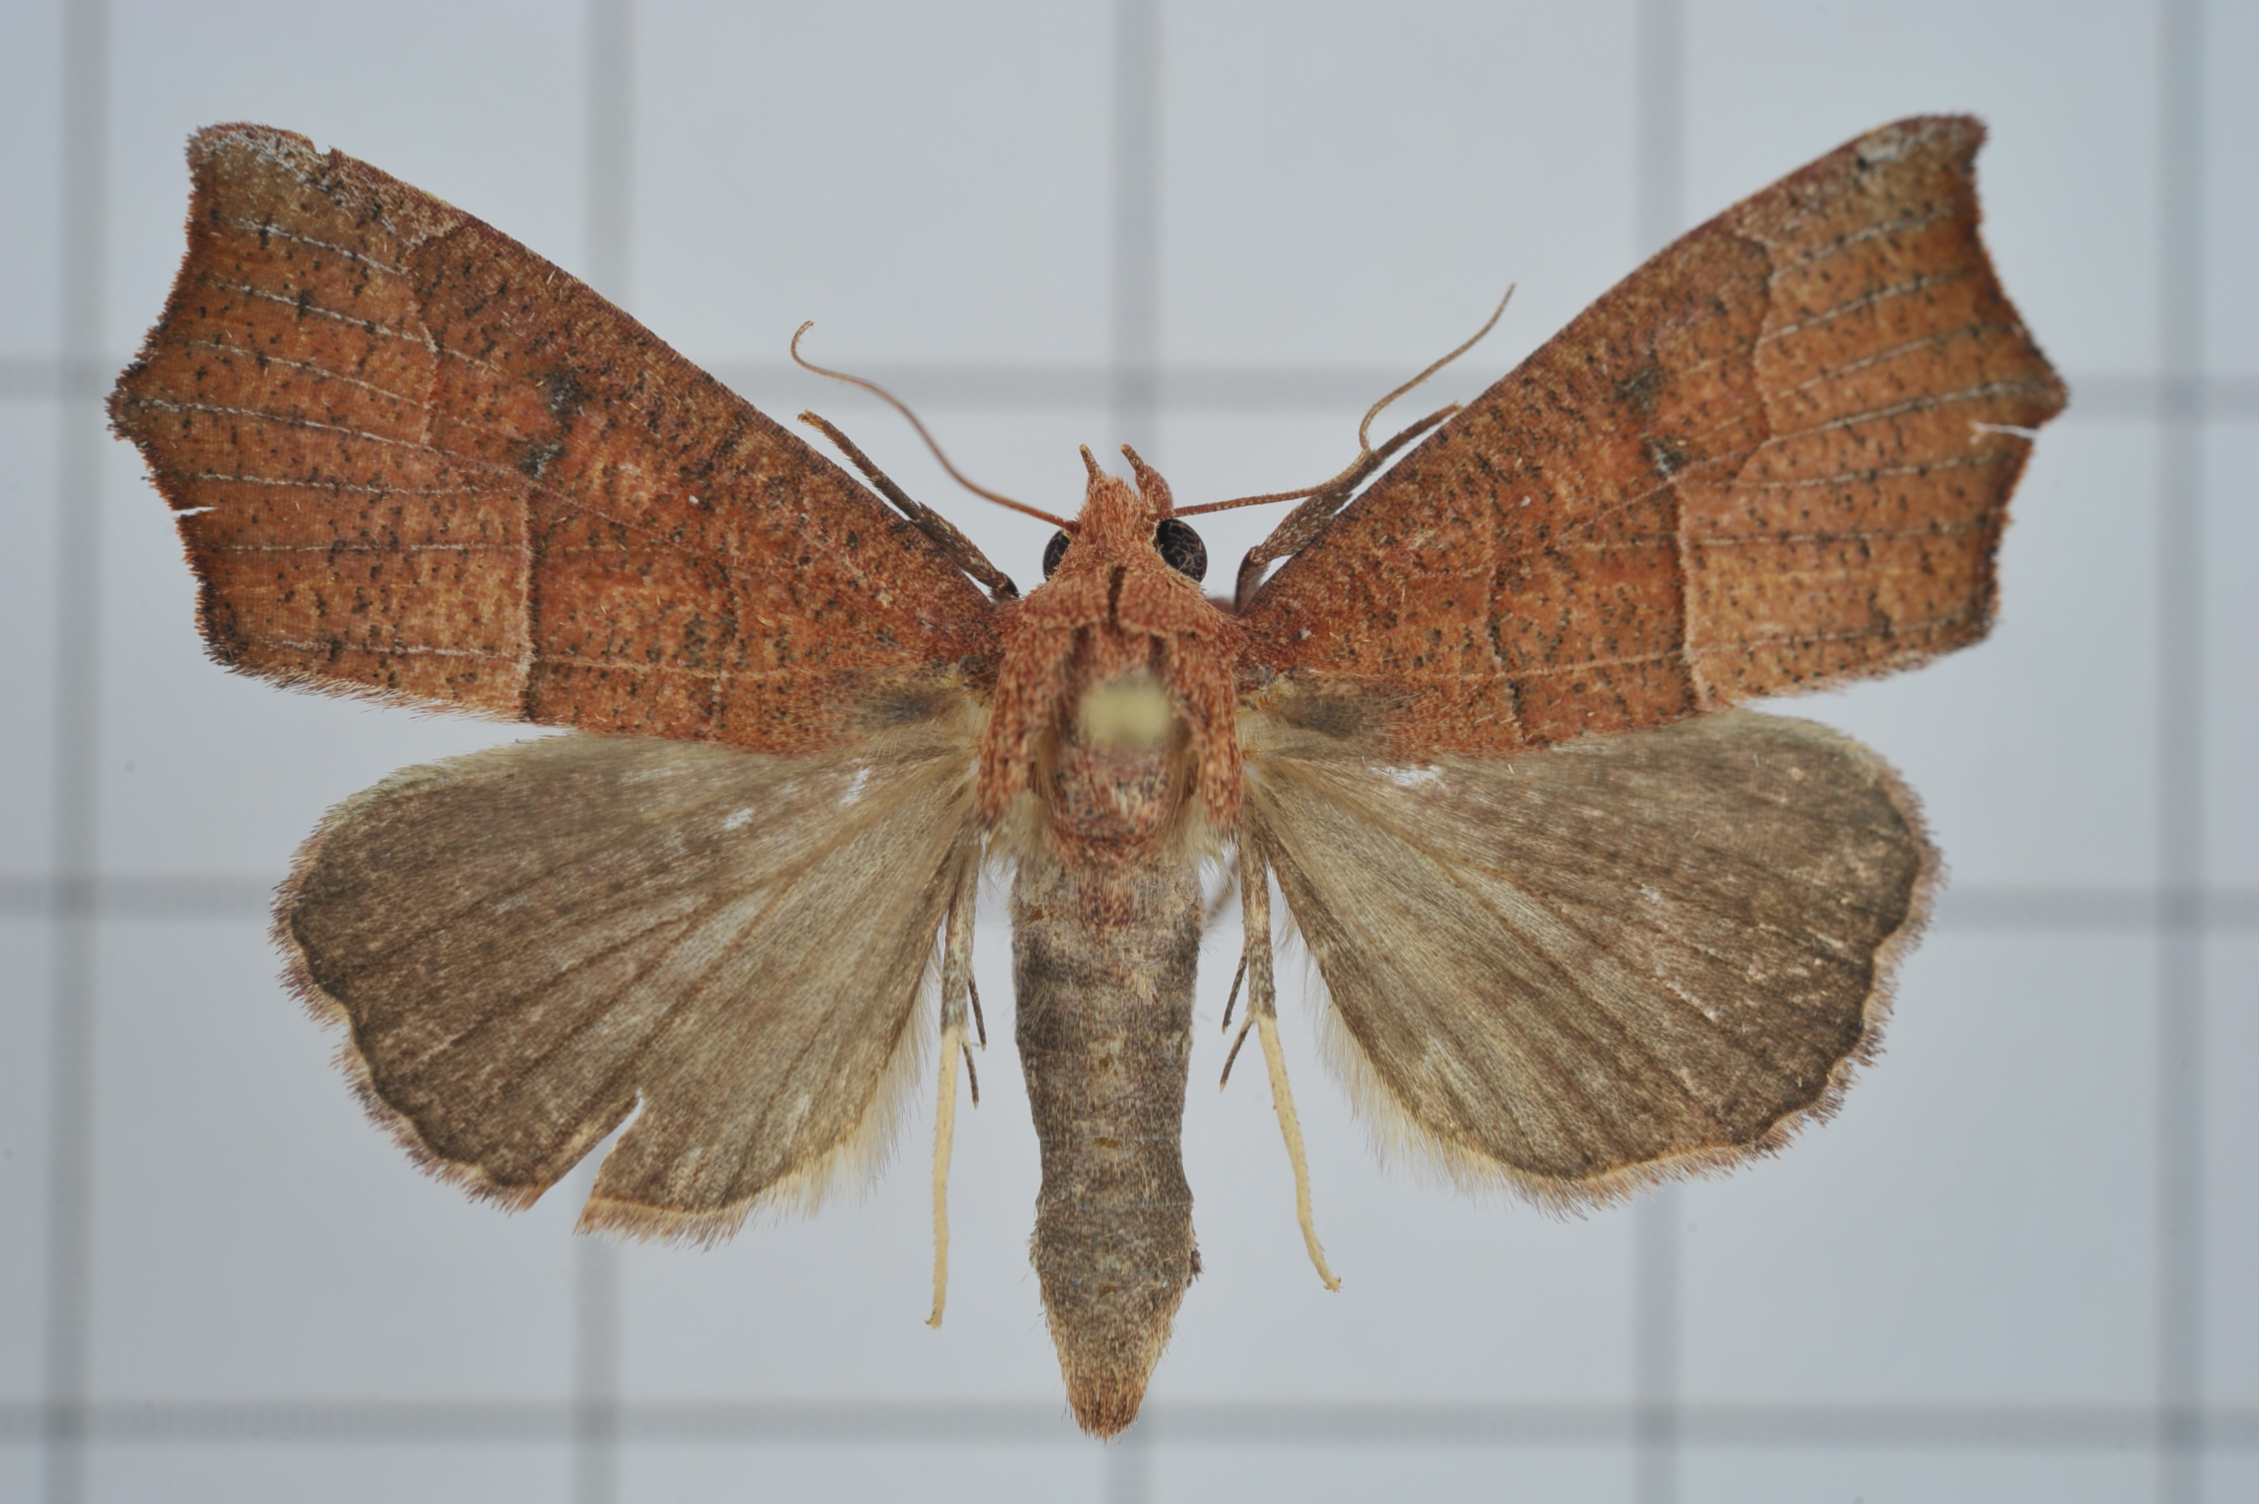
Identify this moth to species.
Gonitis mesogona
